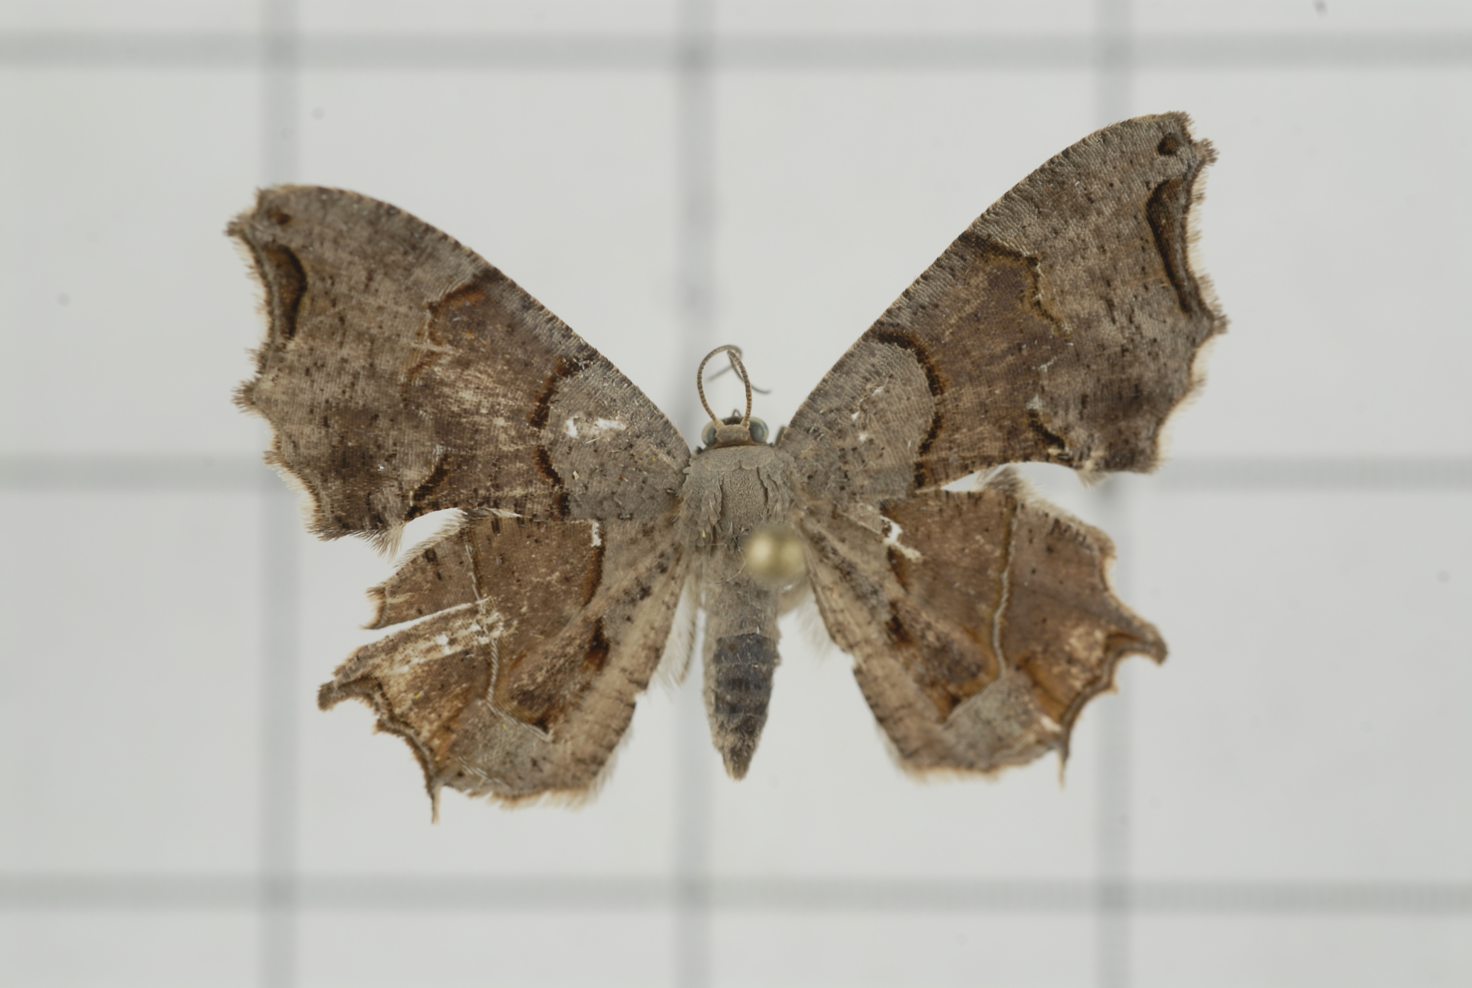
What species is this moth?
Pterotosoma castanea castanea
